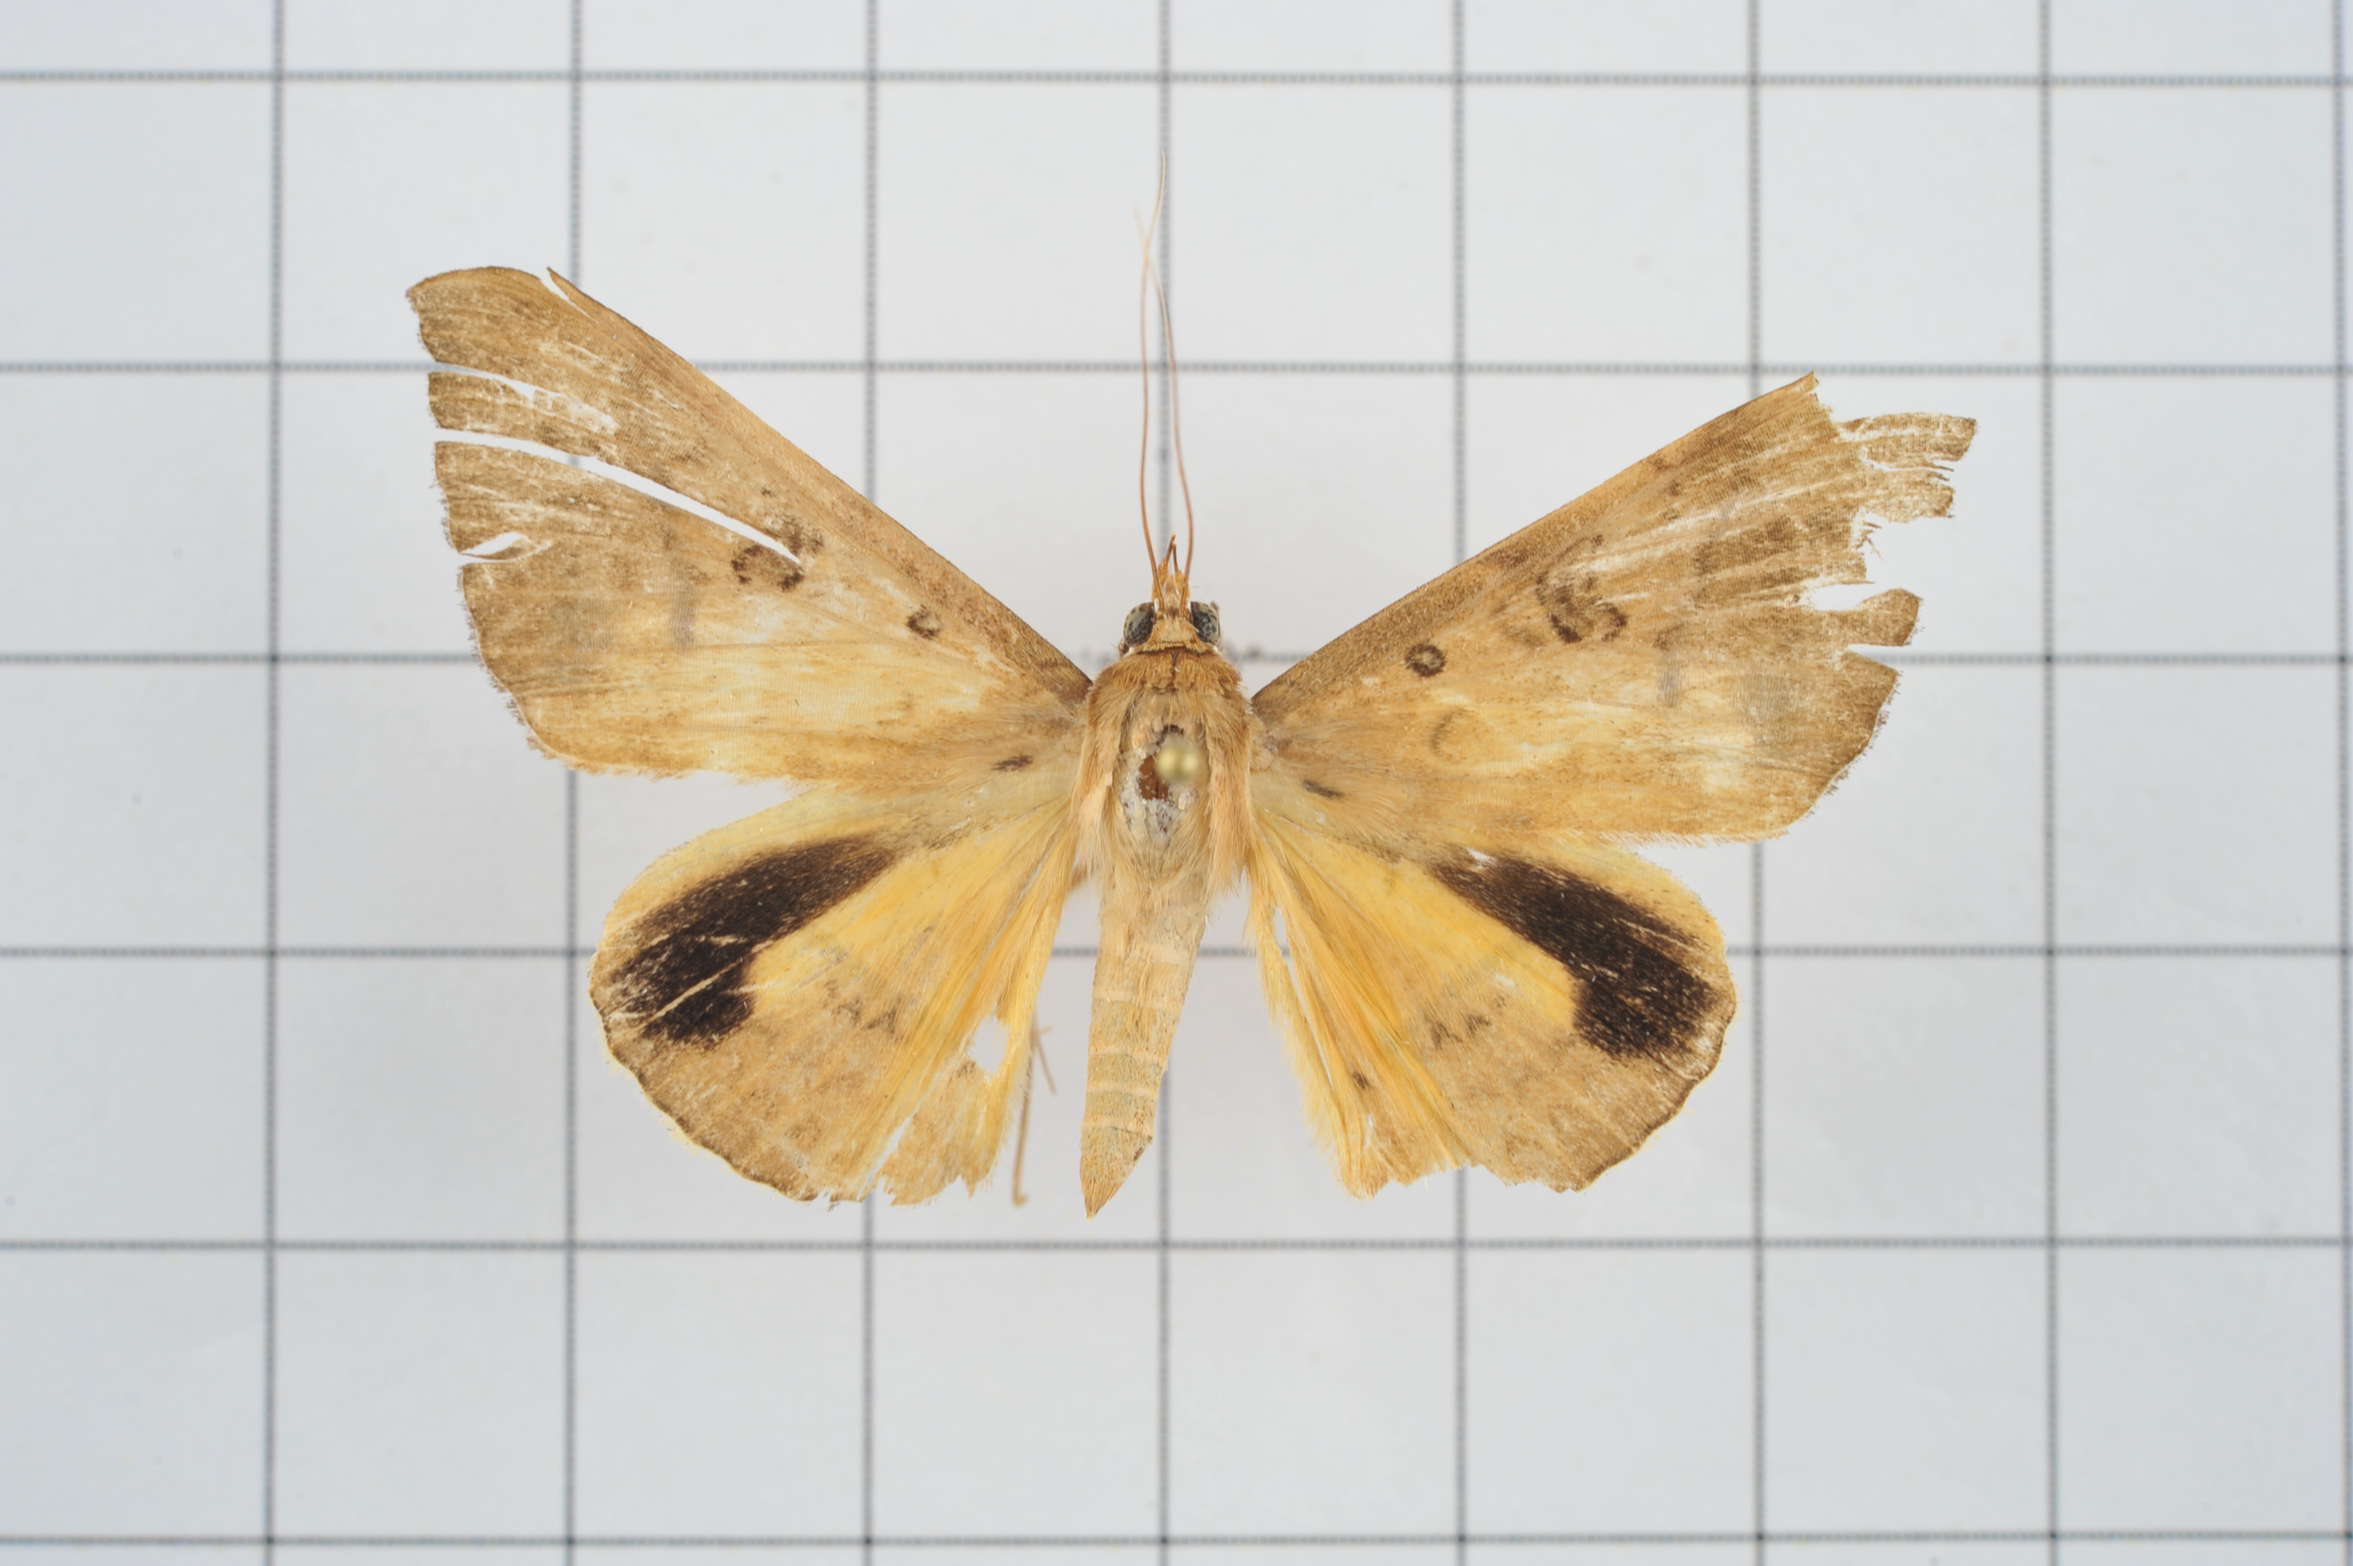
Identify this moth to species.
Oxyodes scrobiculata
